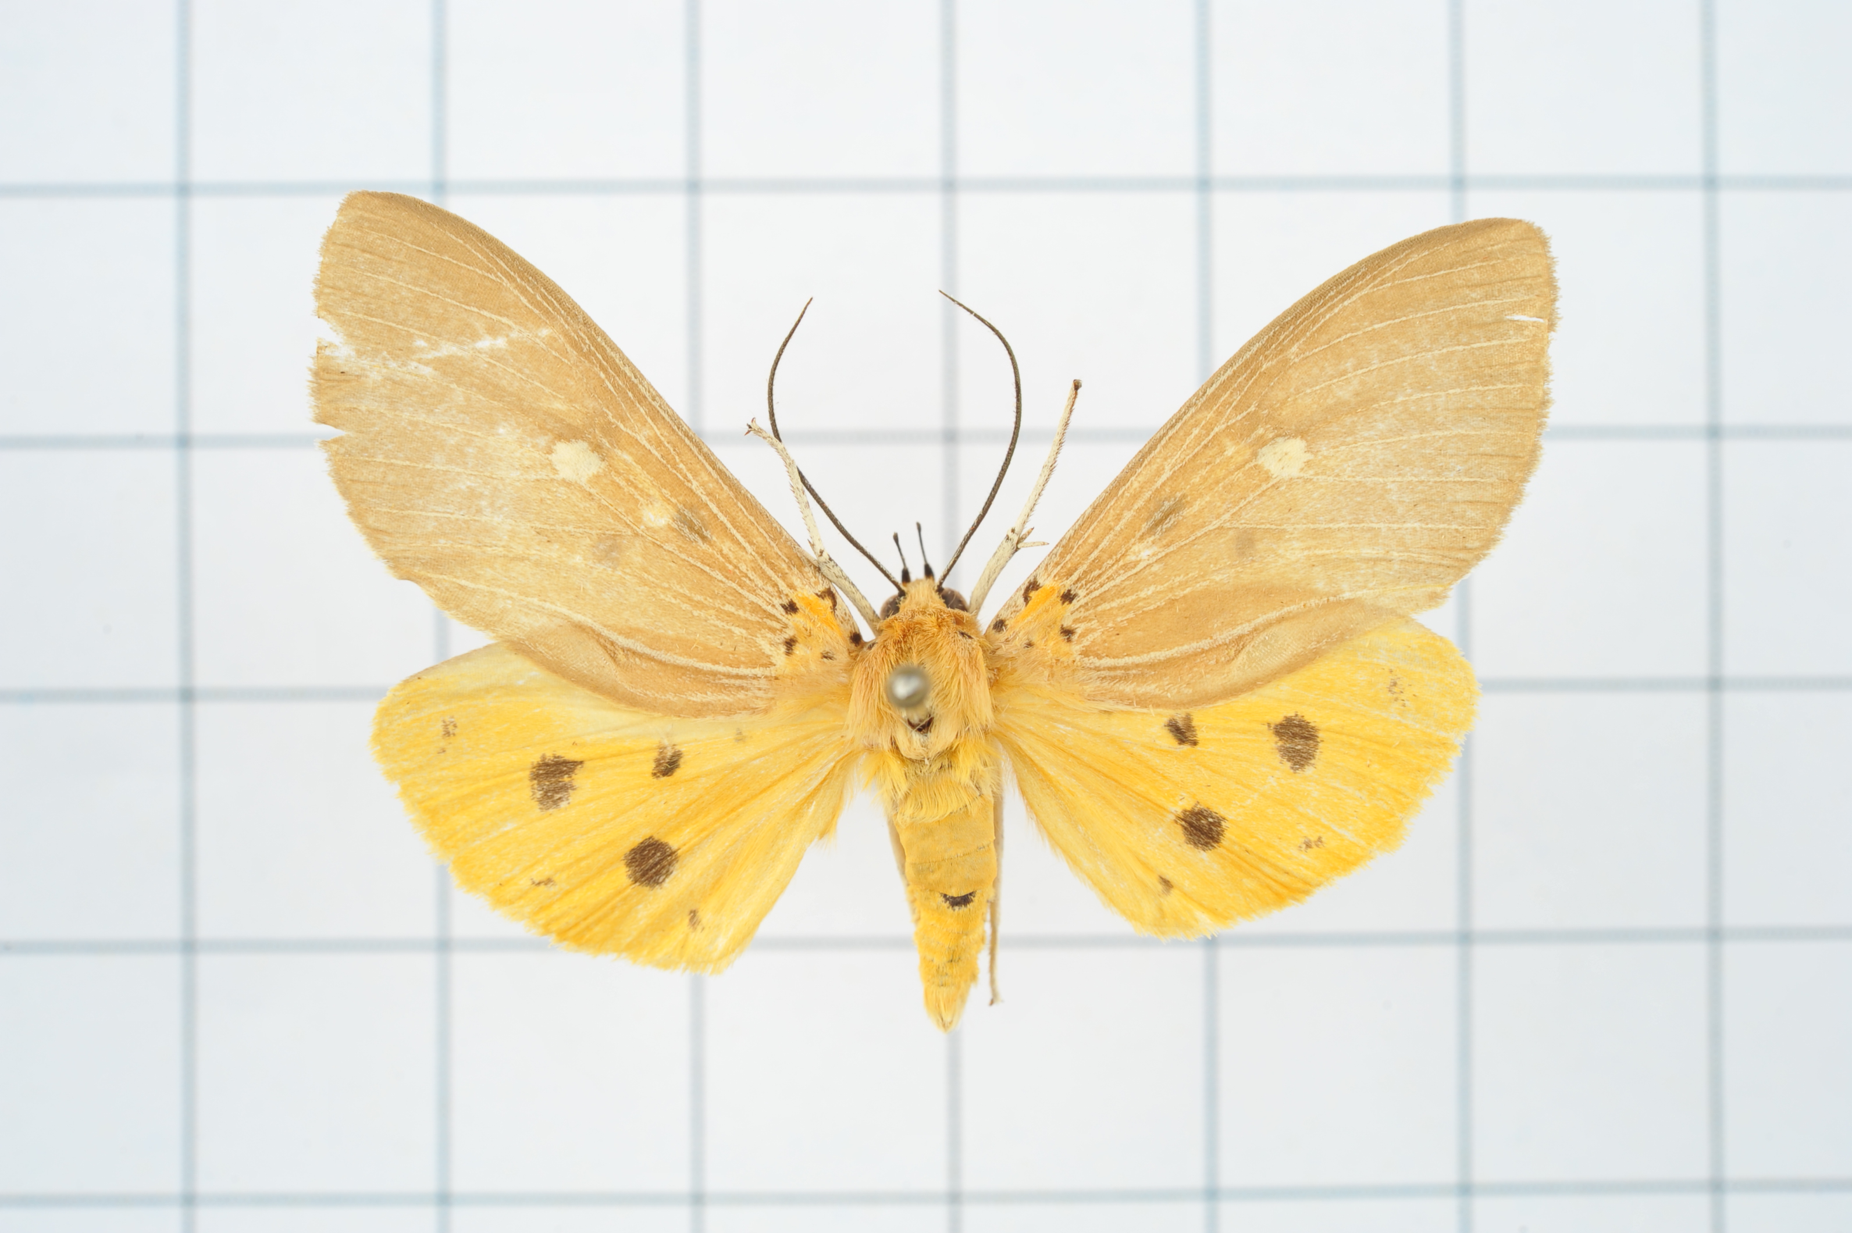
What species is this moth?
Asota caricae
